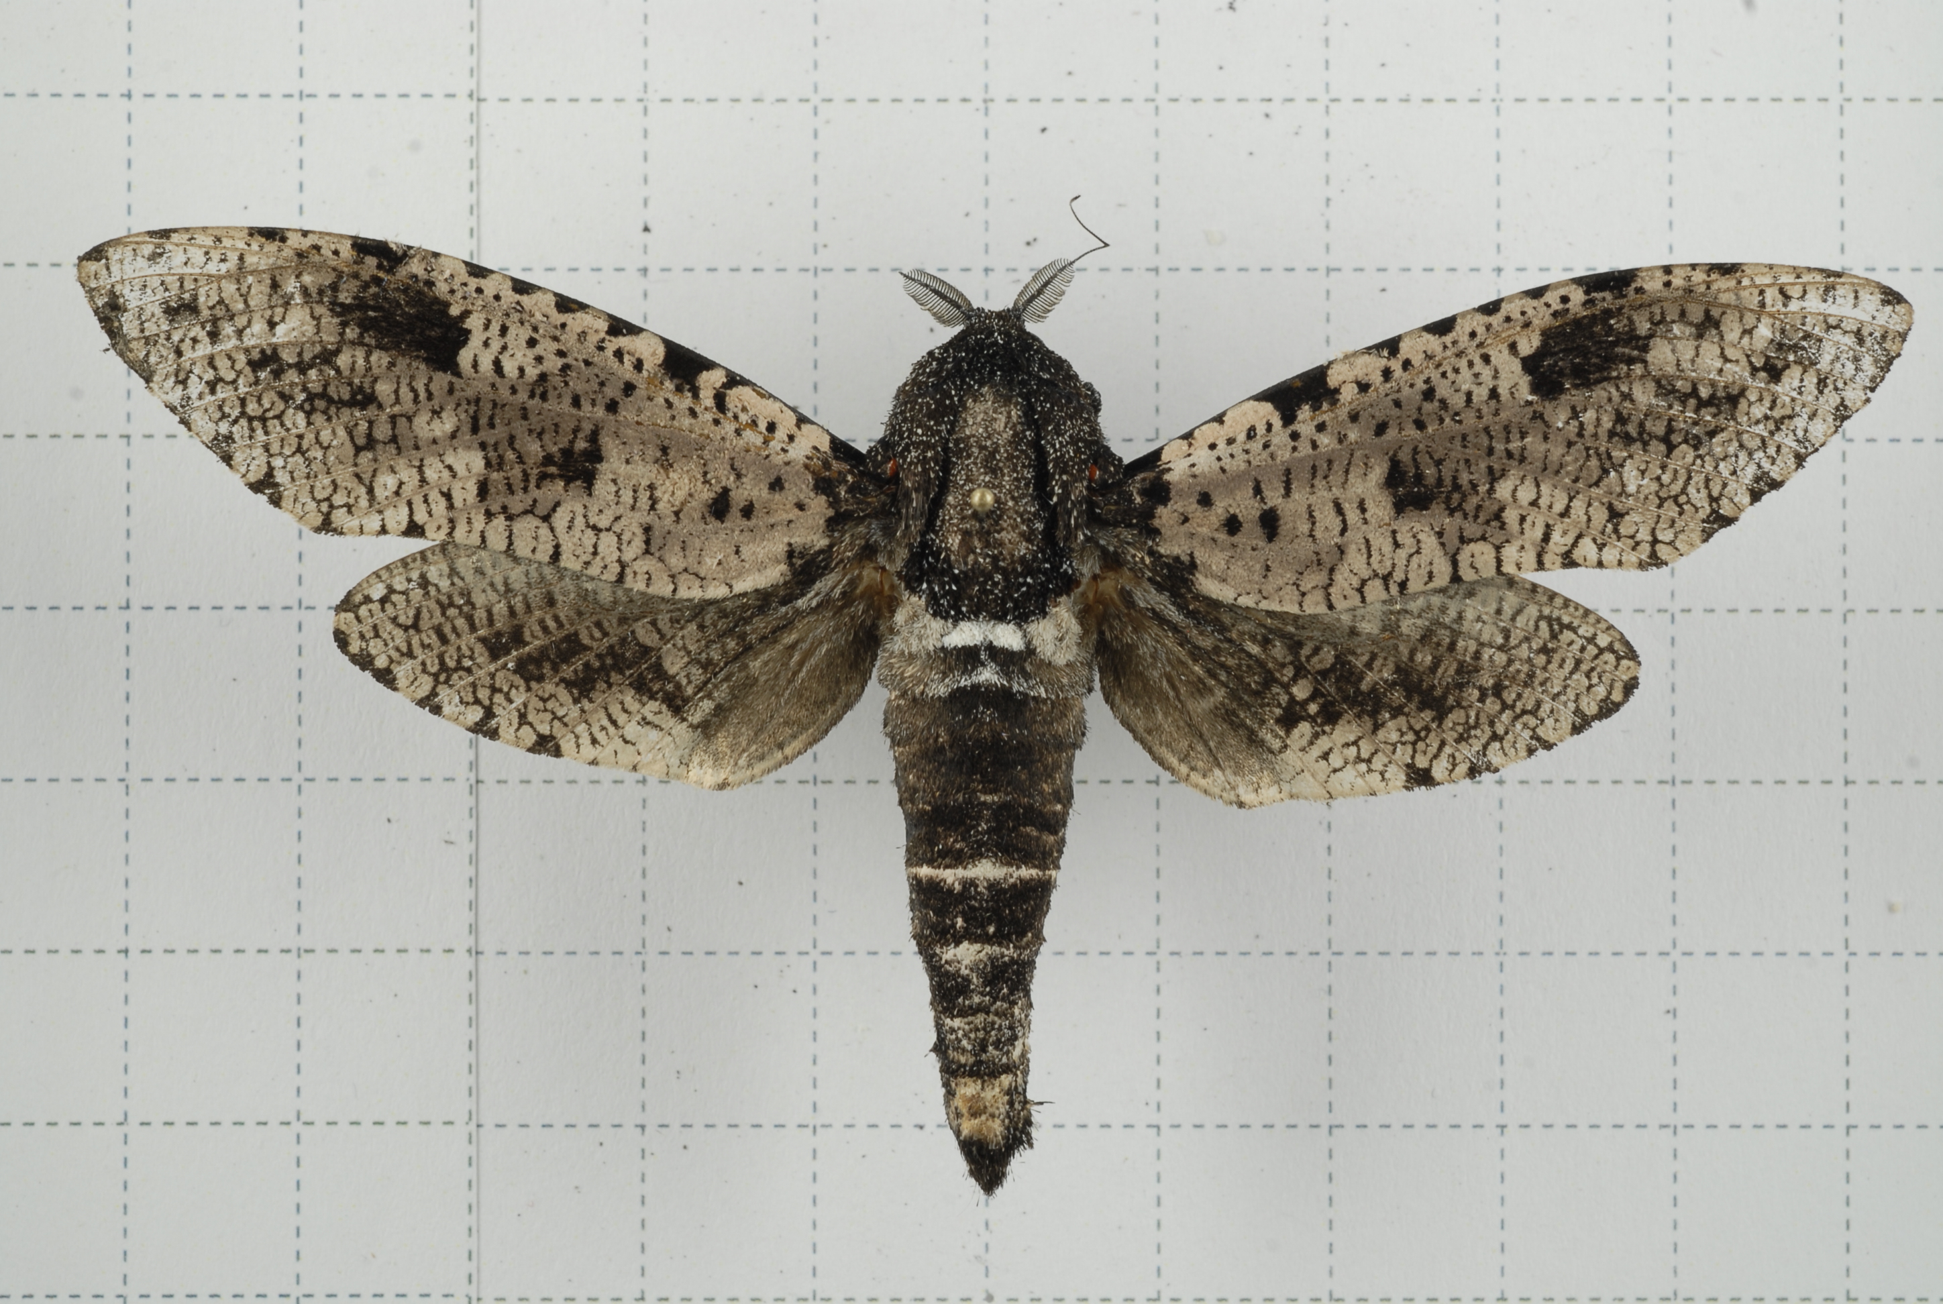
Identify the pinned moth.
Xyleutes strix
